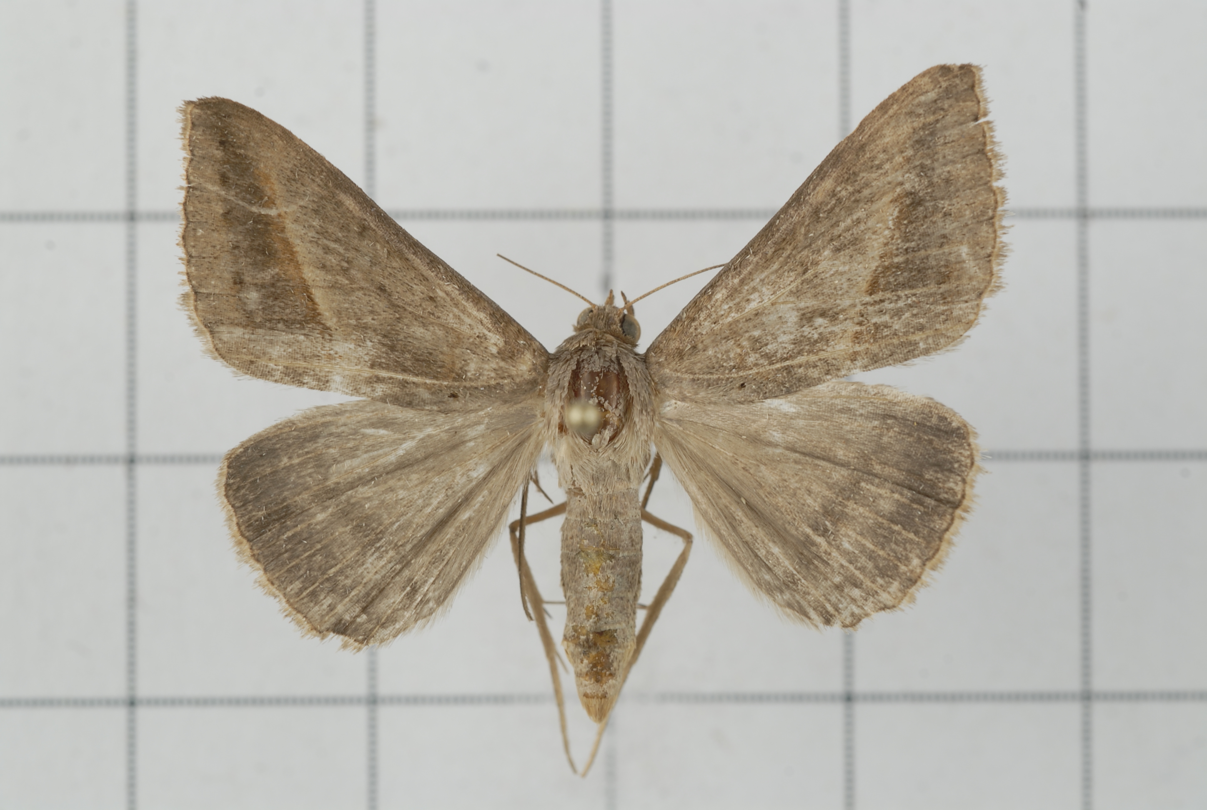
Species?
Mocis frugalis
